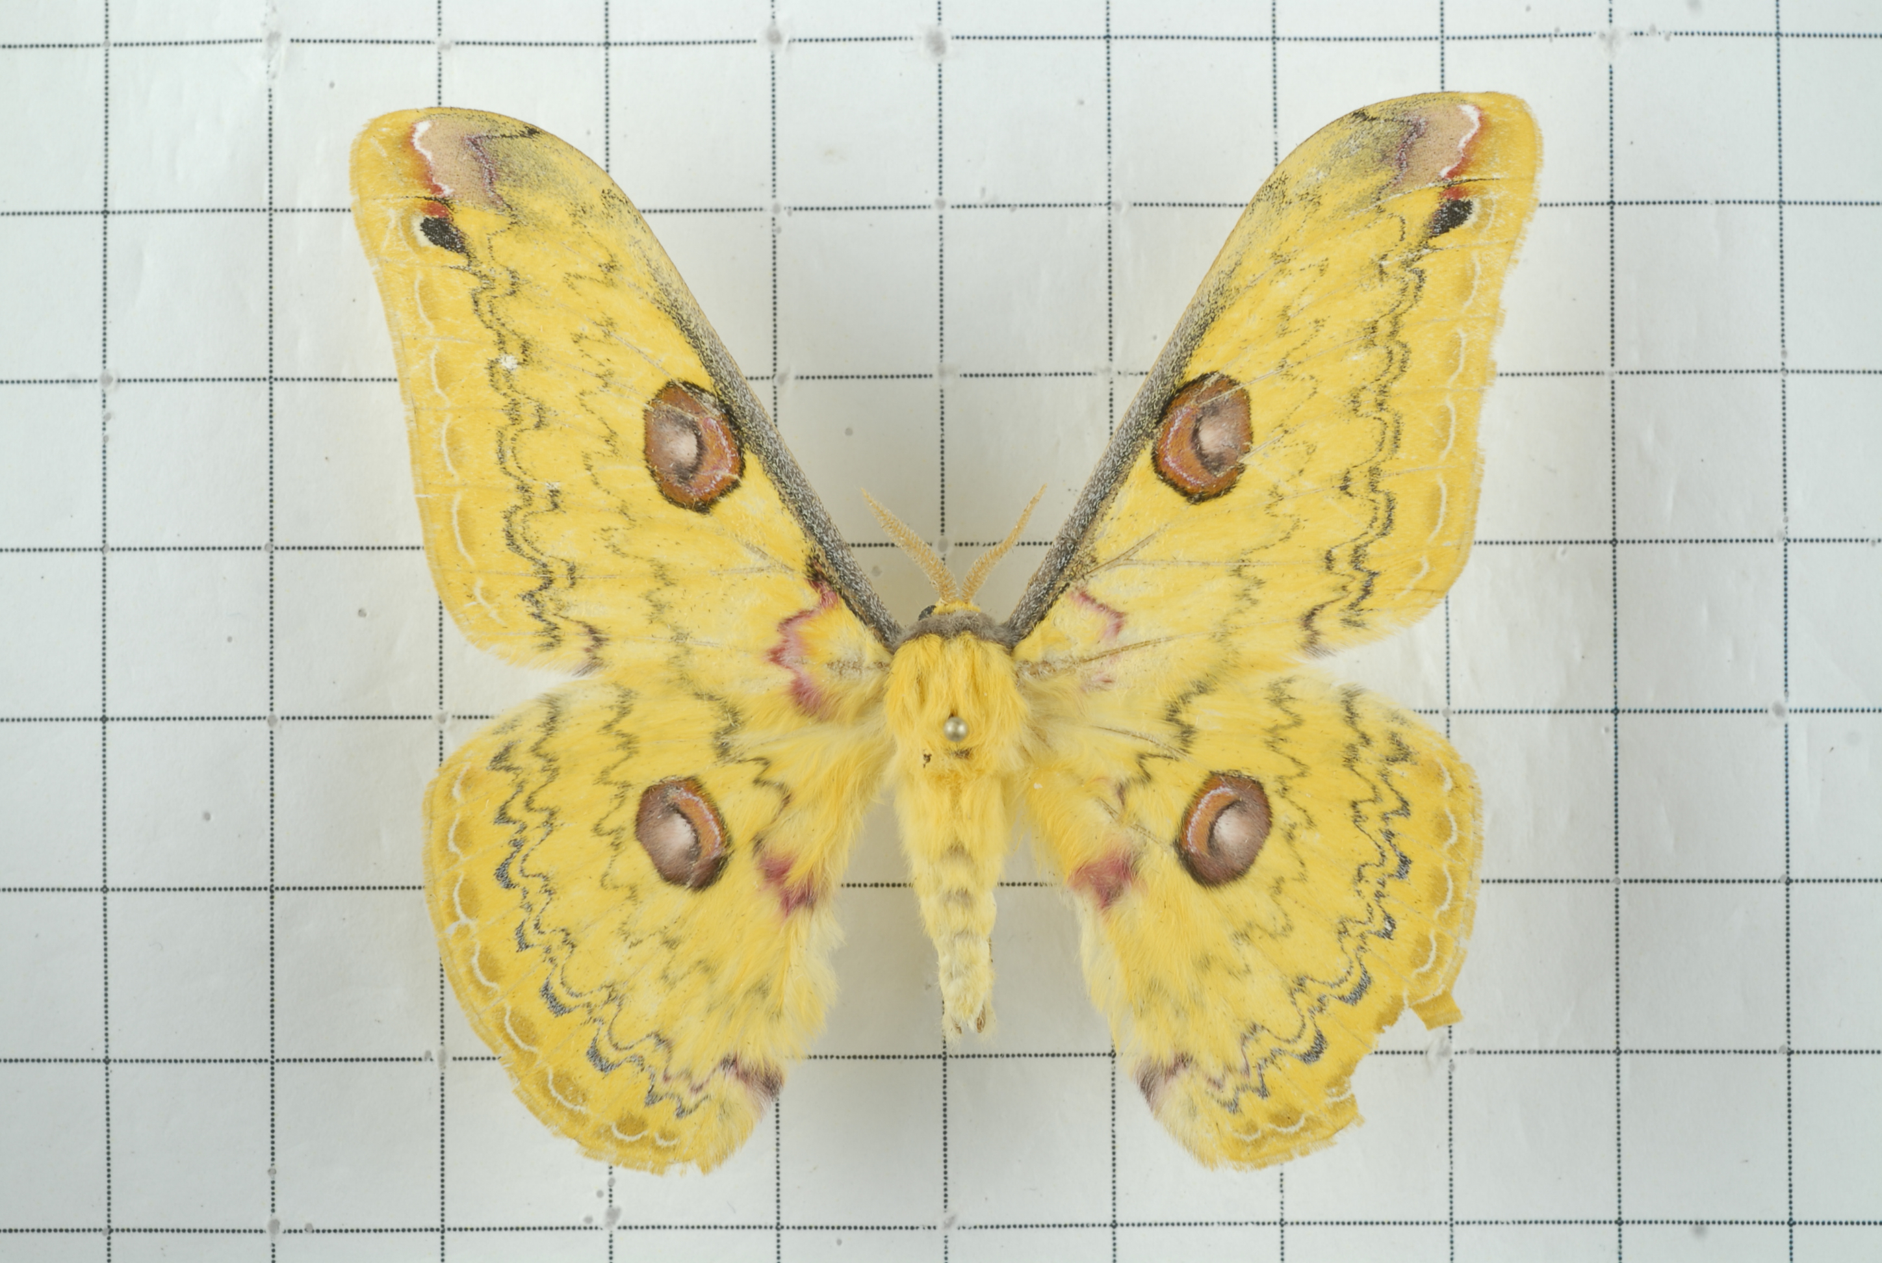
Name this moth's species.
Loepa formosensis
